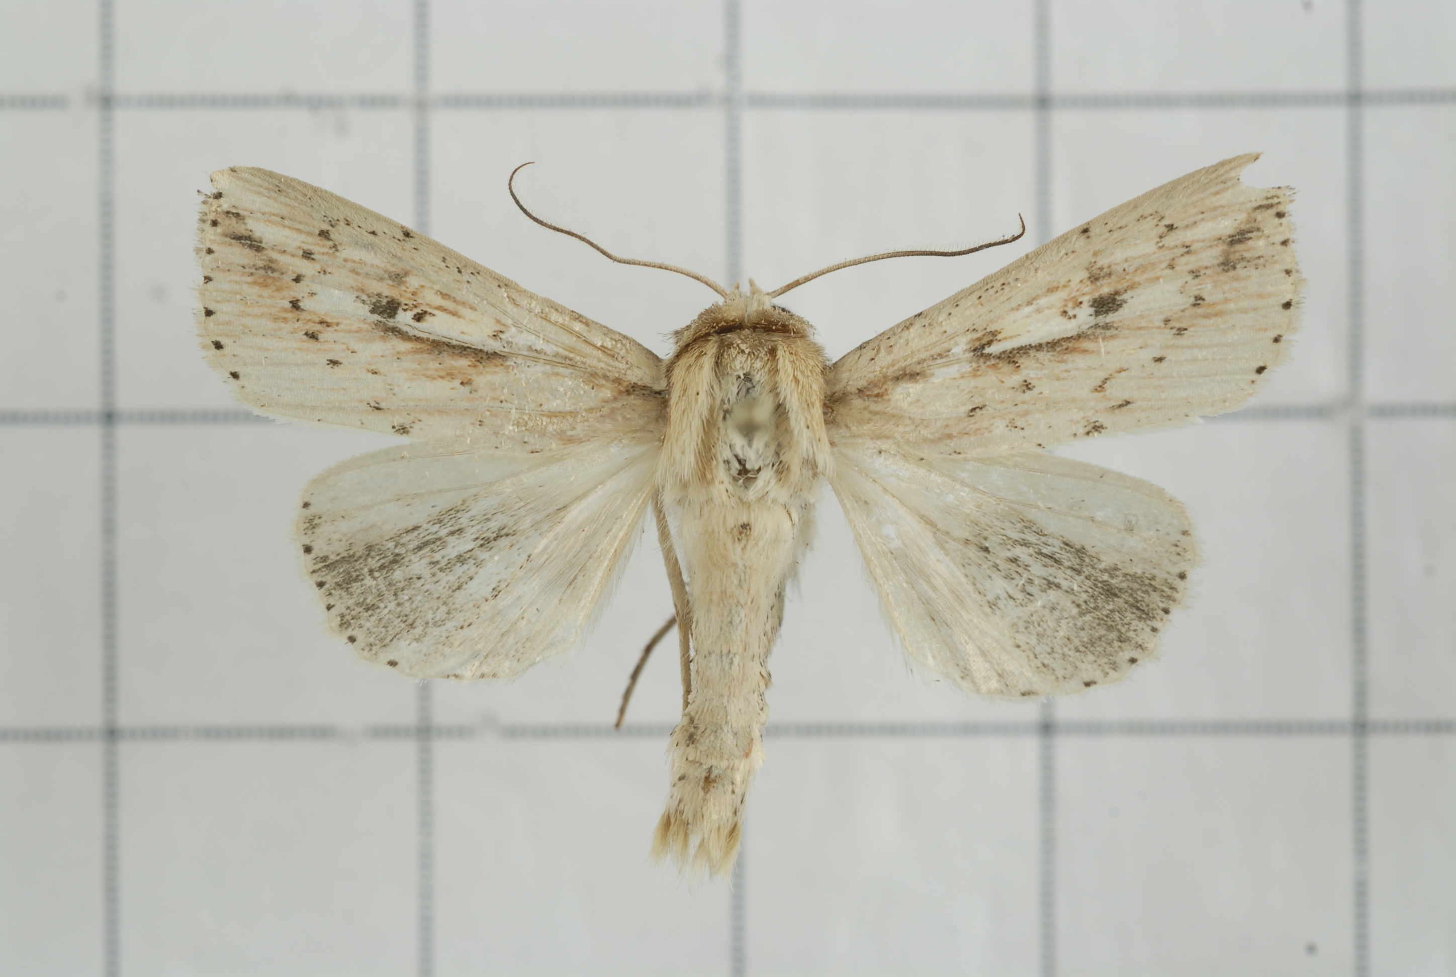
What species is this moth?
Mythimna pulchra
